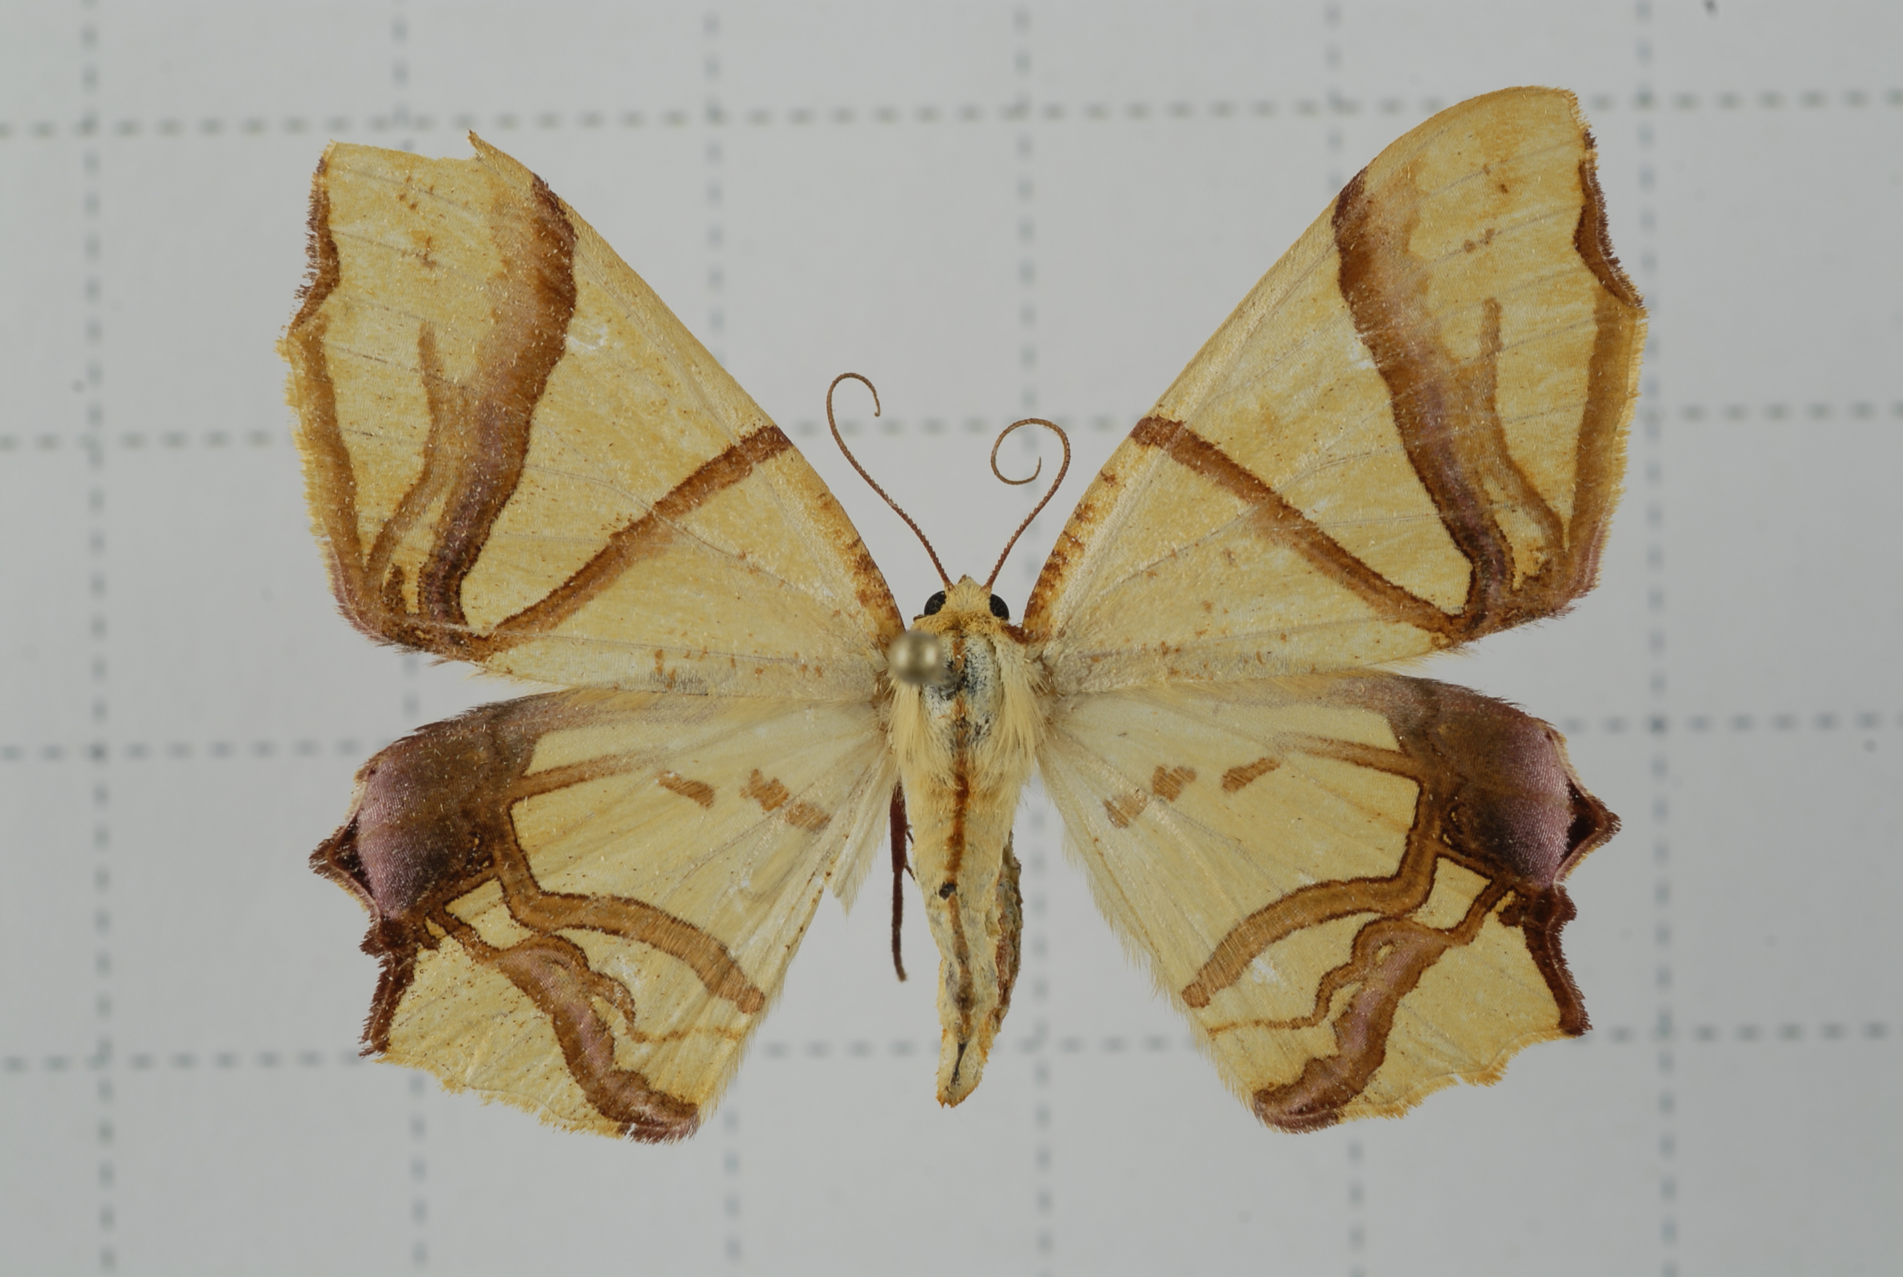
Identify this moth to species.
Trotocraspeda divaricata
